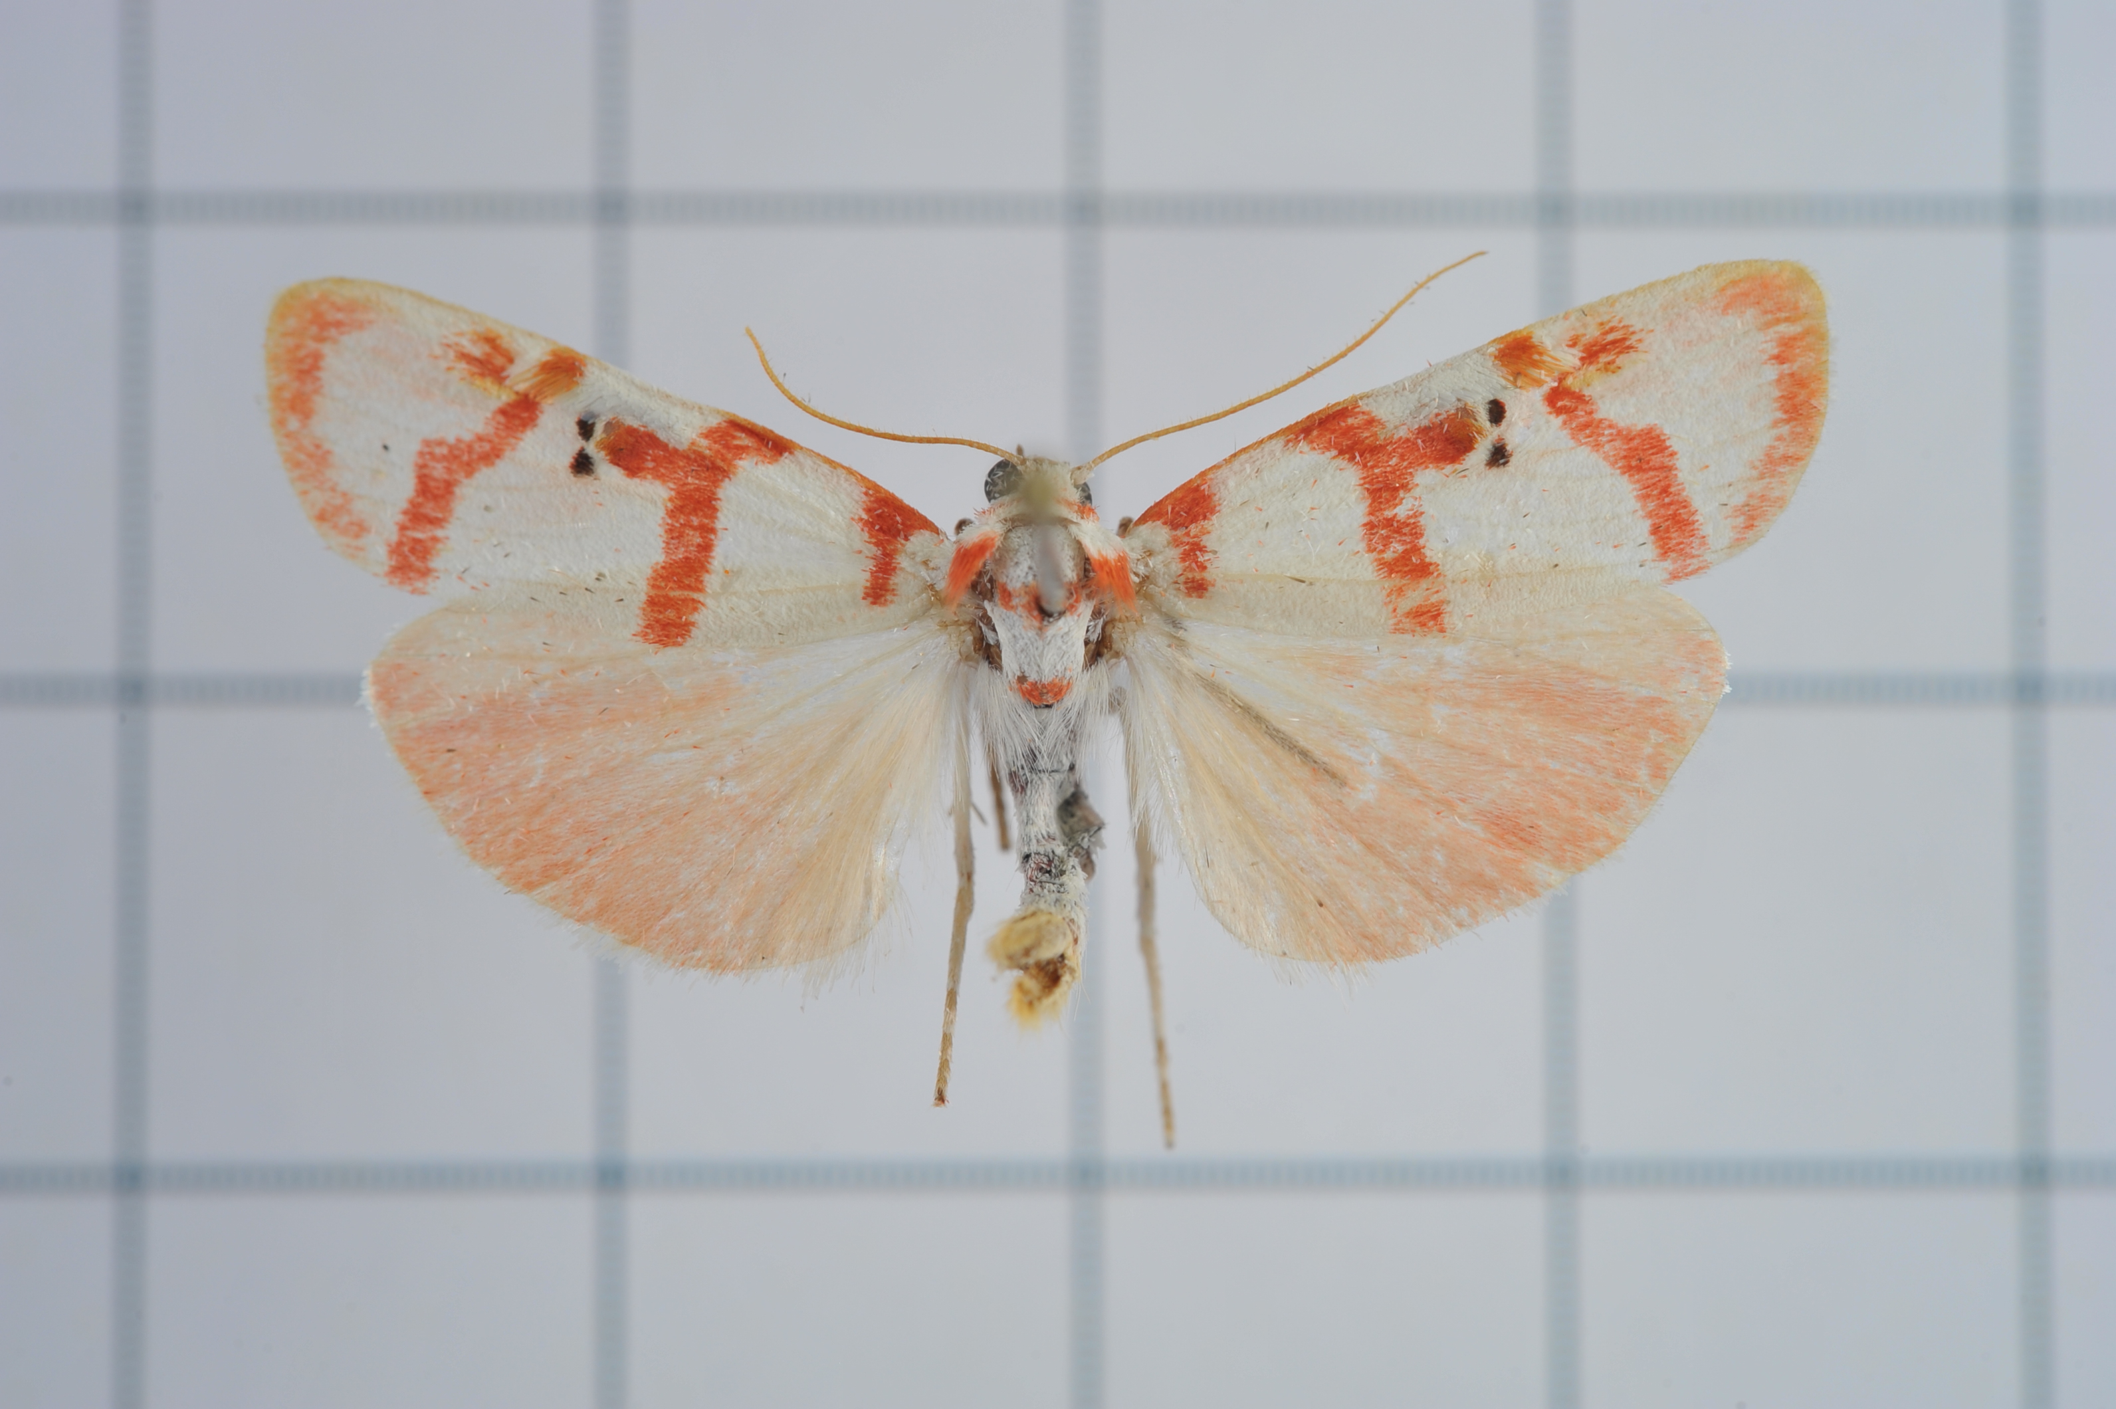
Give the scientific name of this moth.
Cyana hamata hamata
